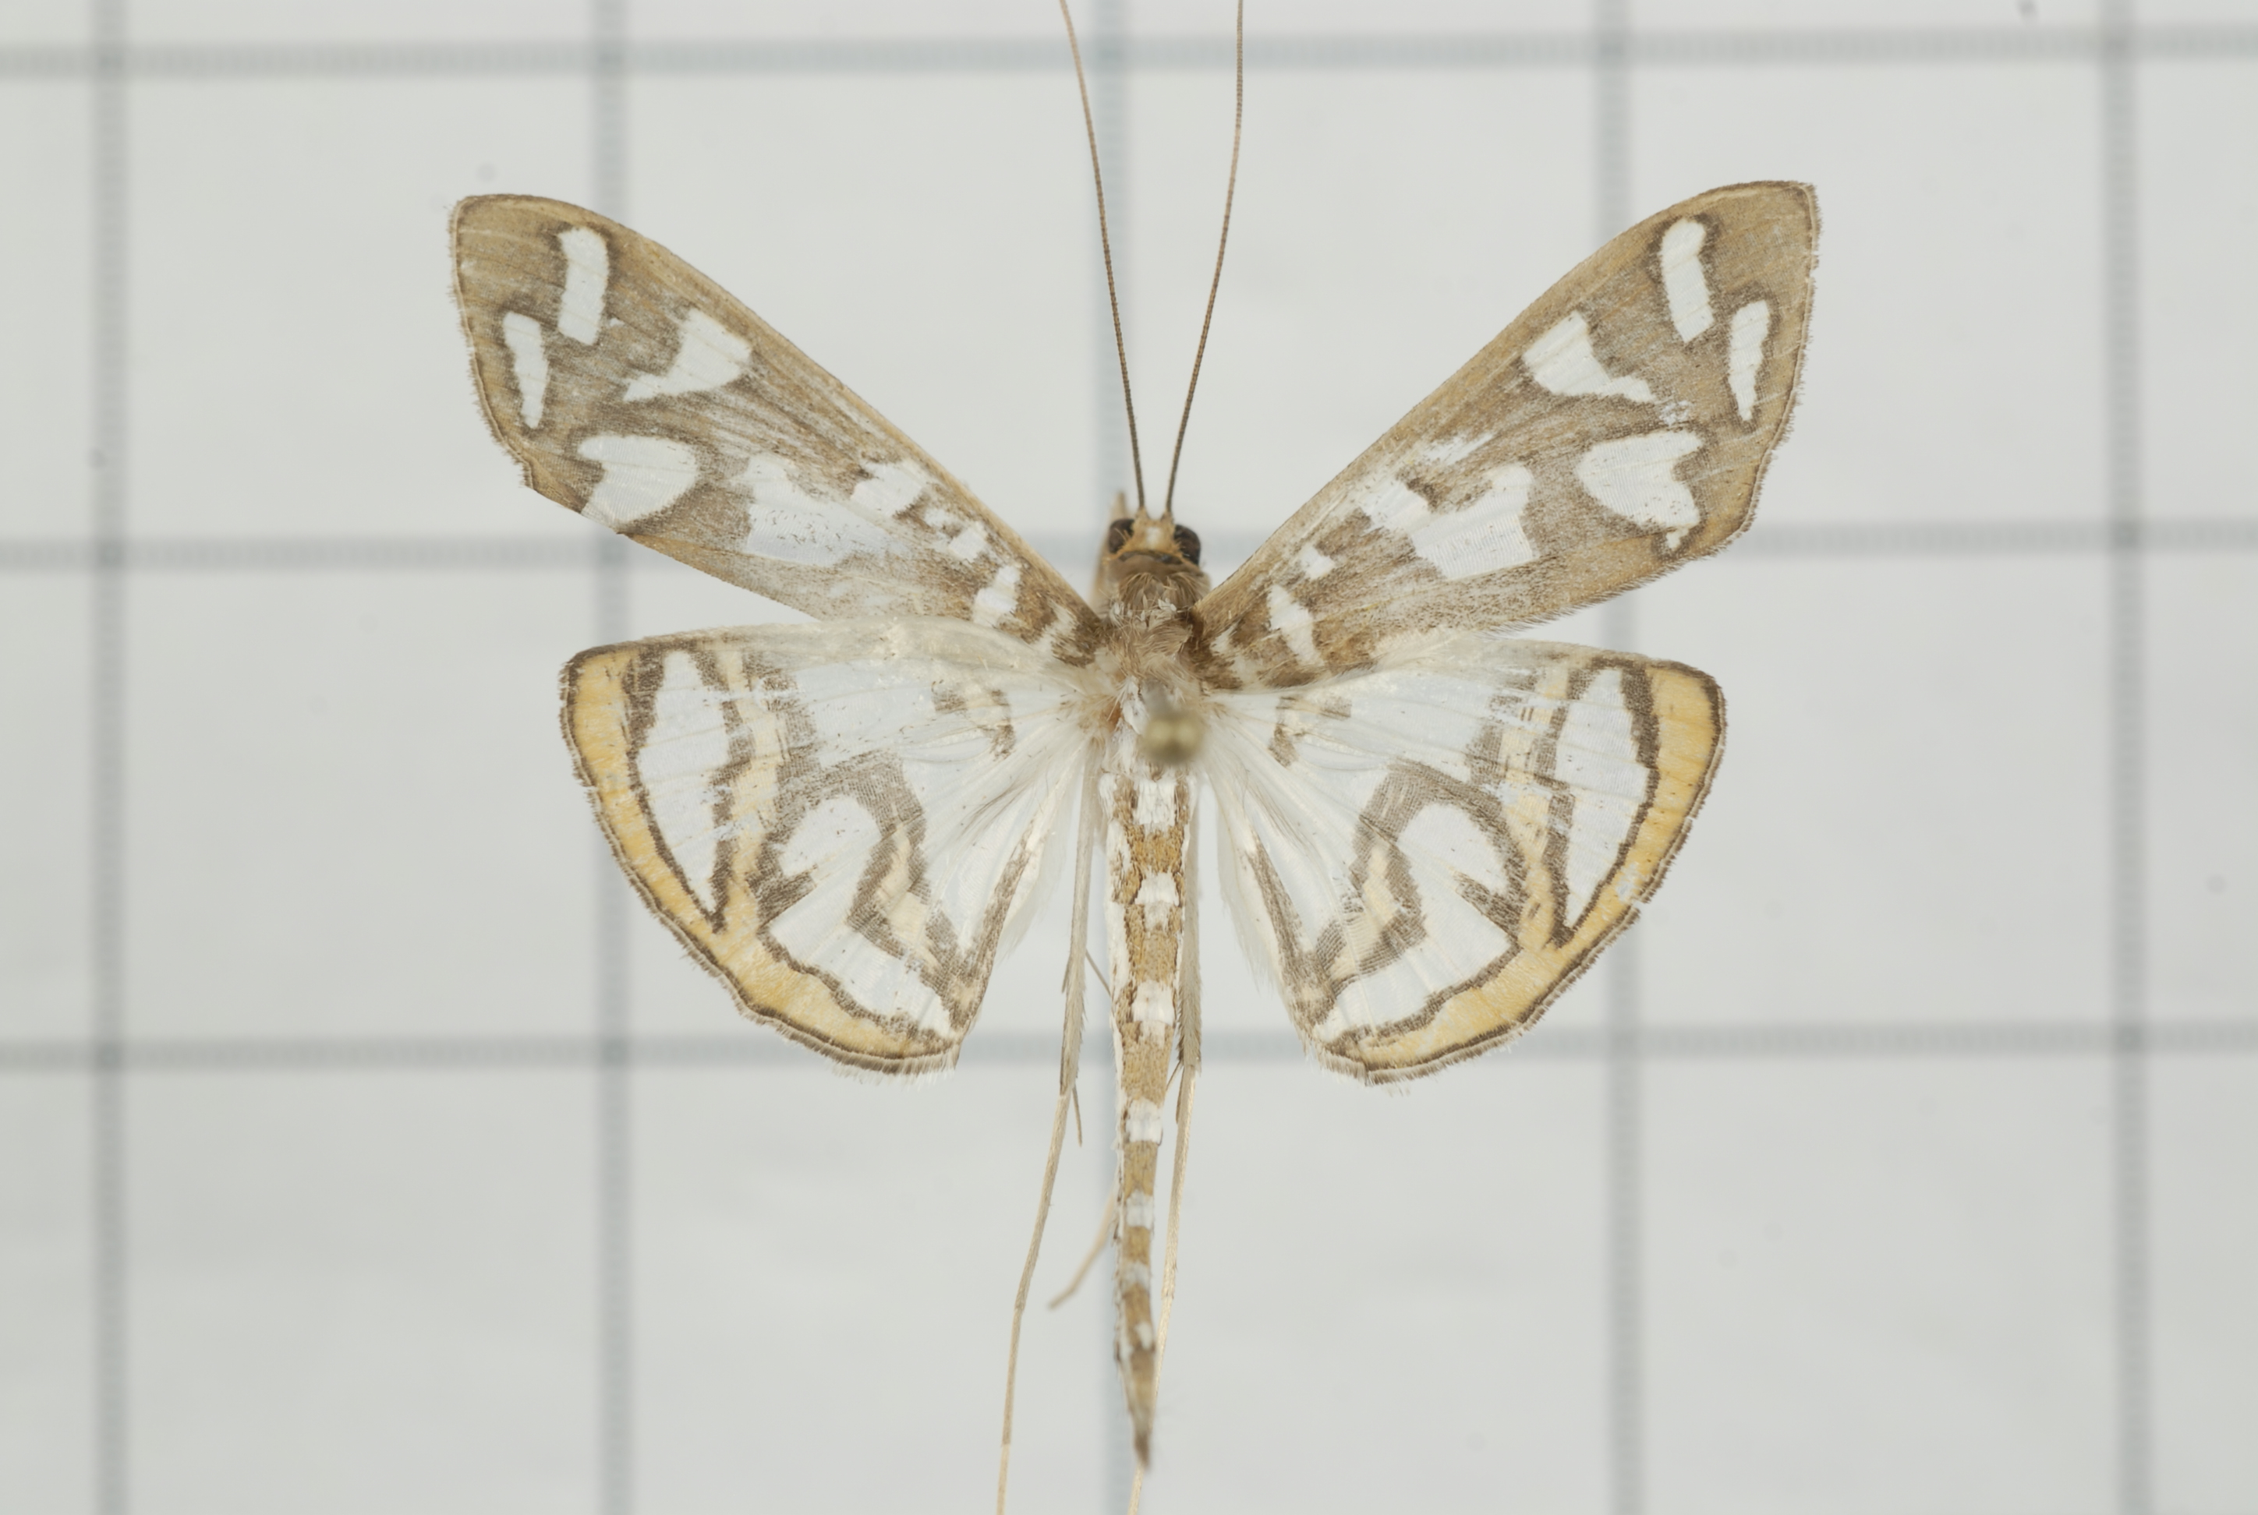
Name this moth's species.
Nausinoe perspectata
